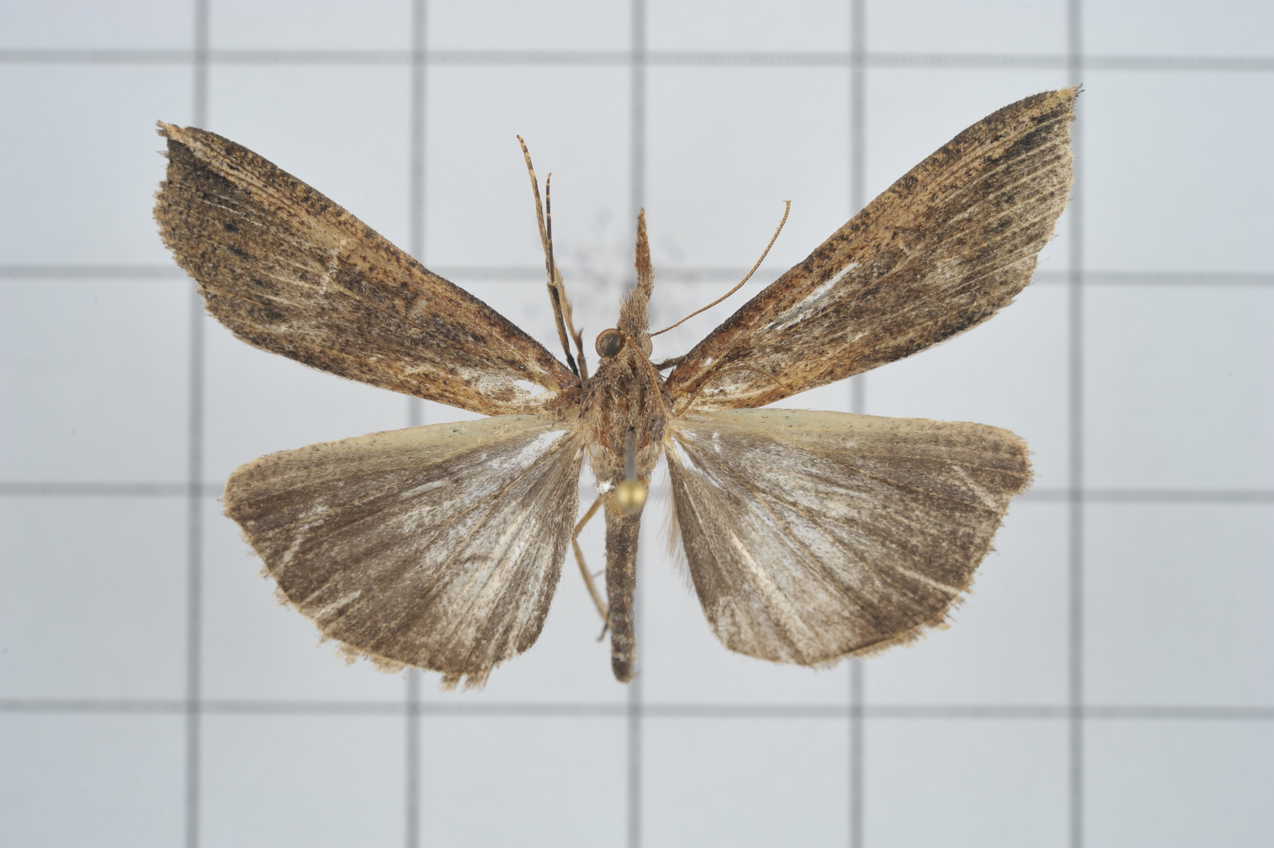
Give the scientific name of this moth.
Hypena longipennis
